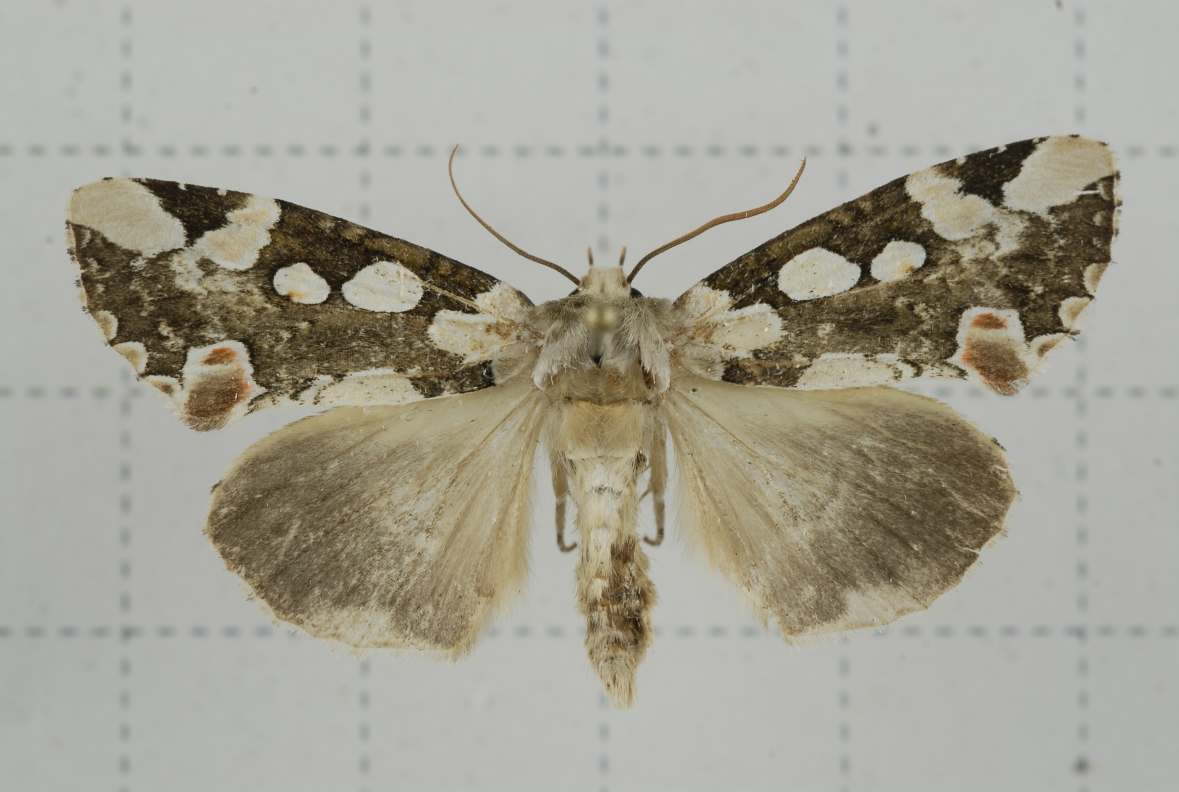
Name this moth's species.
Horithyatira decorata takamukui
